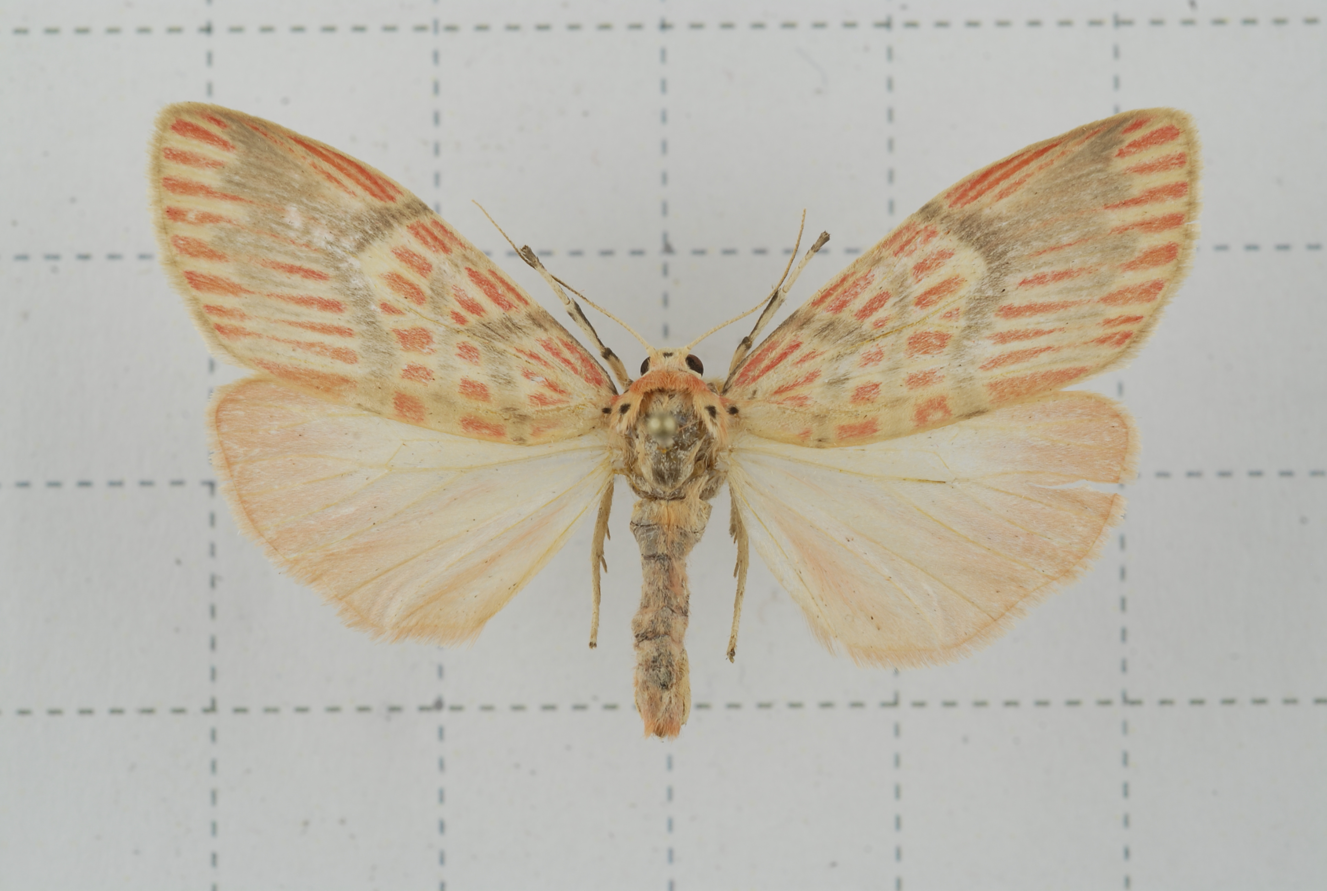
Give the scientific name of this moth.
Barsine fuscozonata
